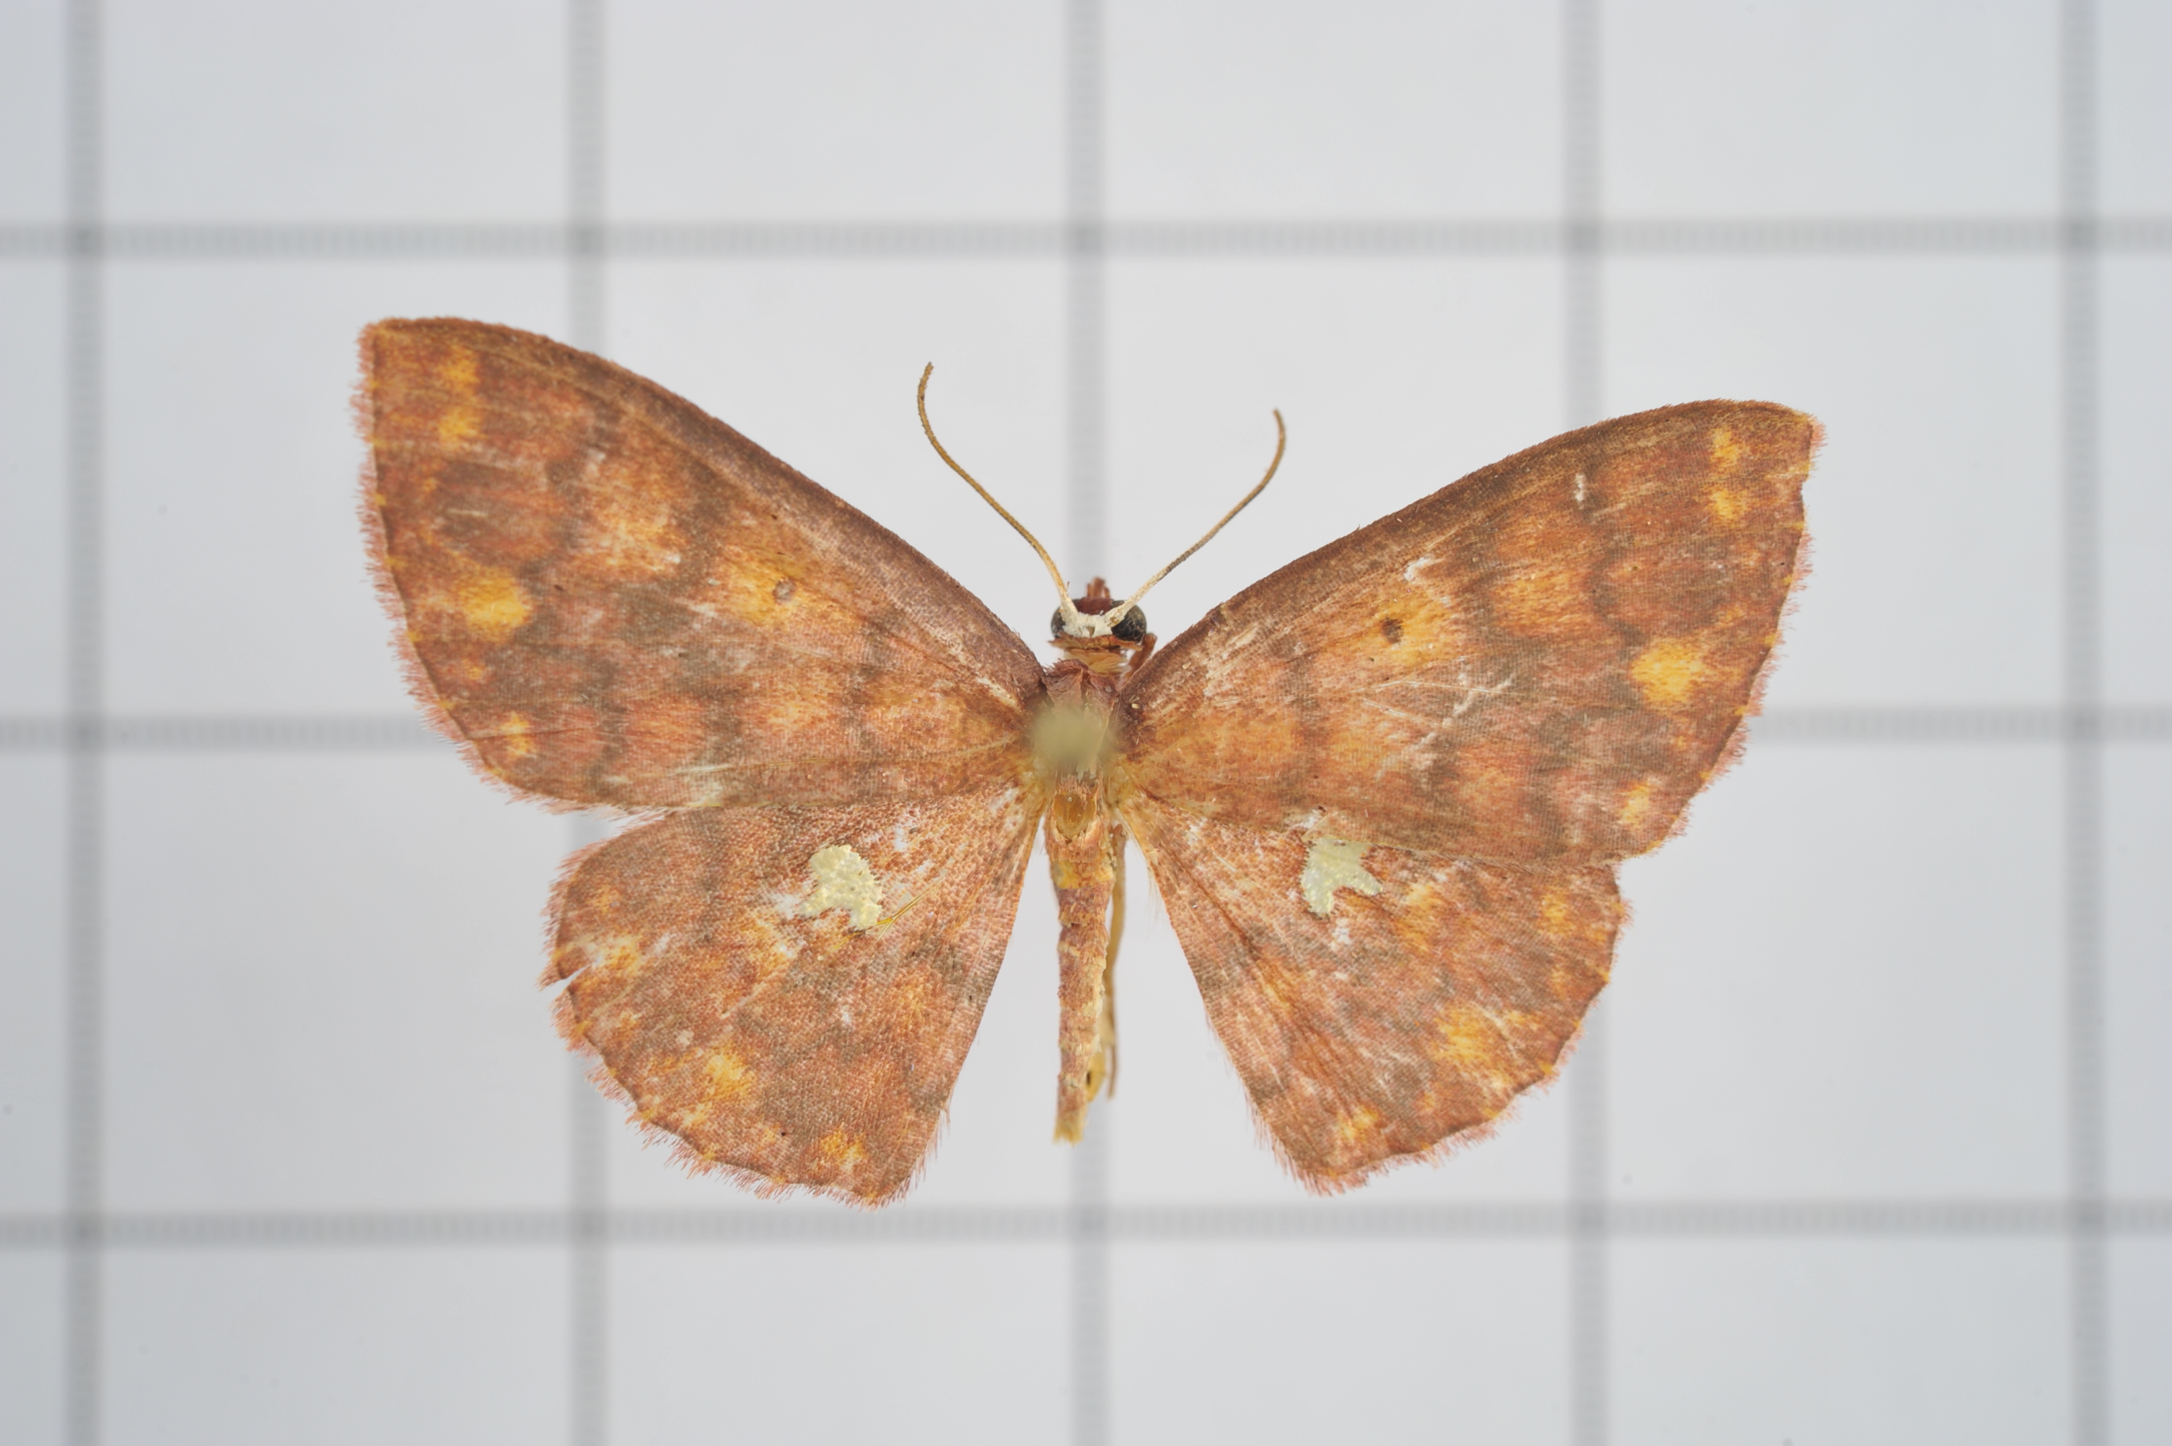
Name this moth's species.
Discoglypha locupletata
